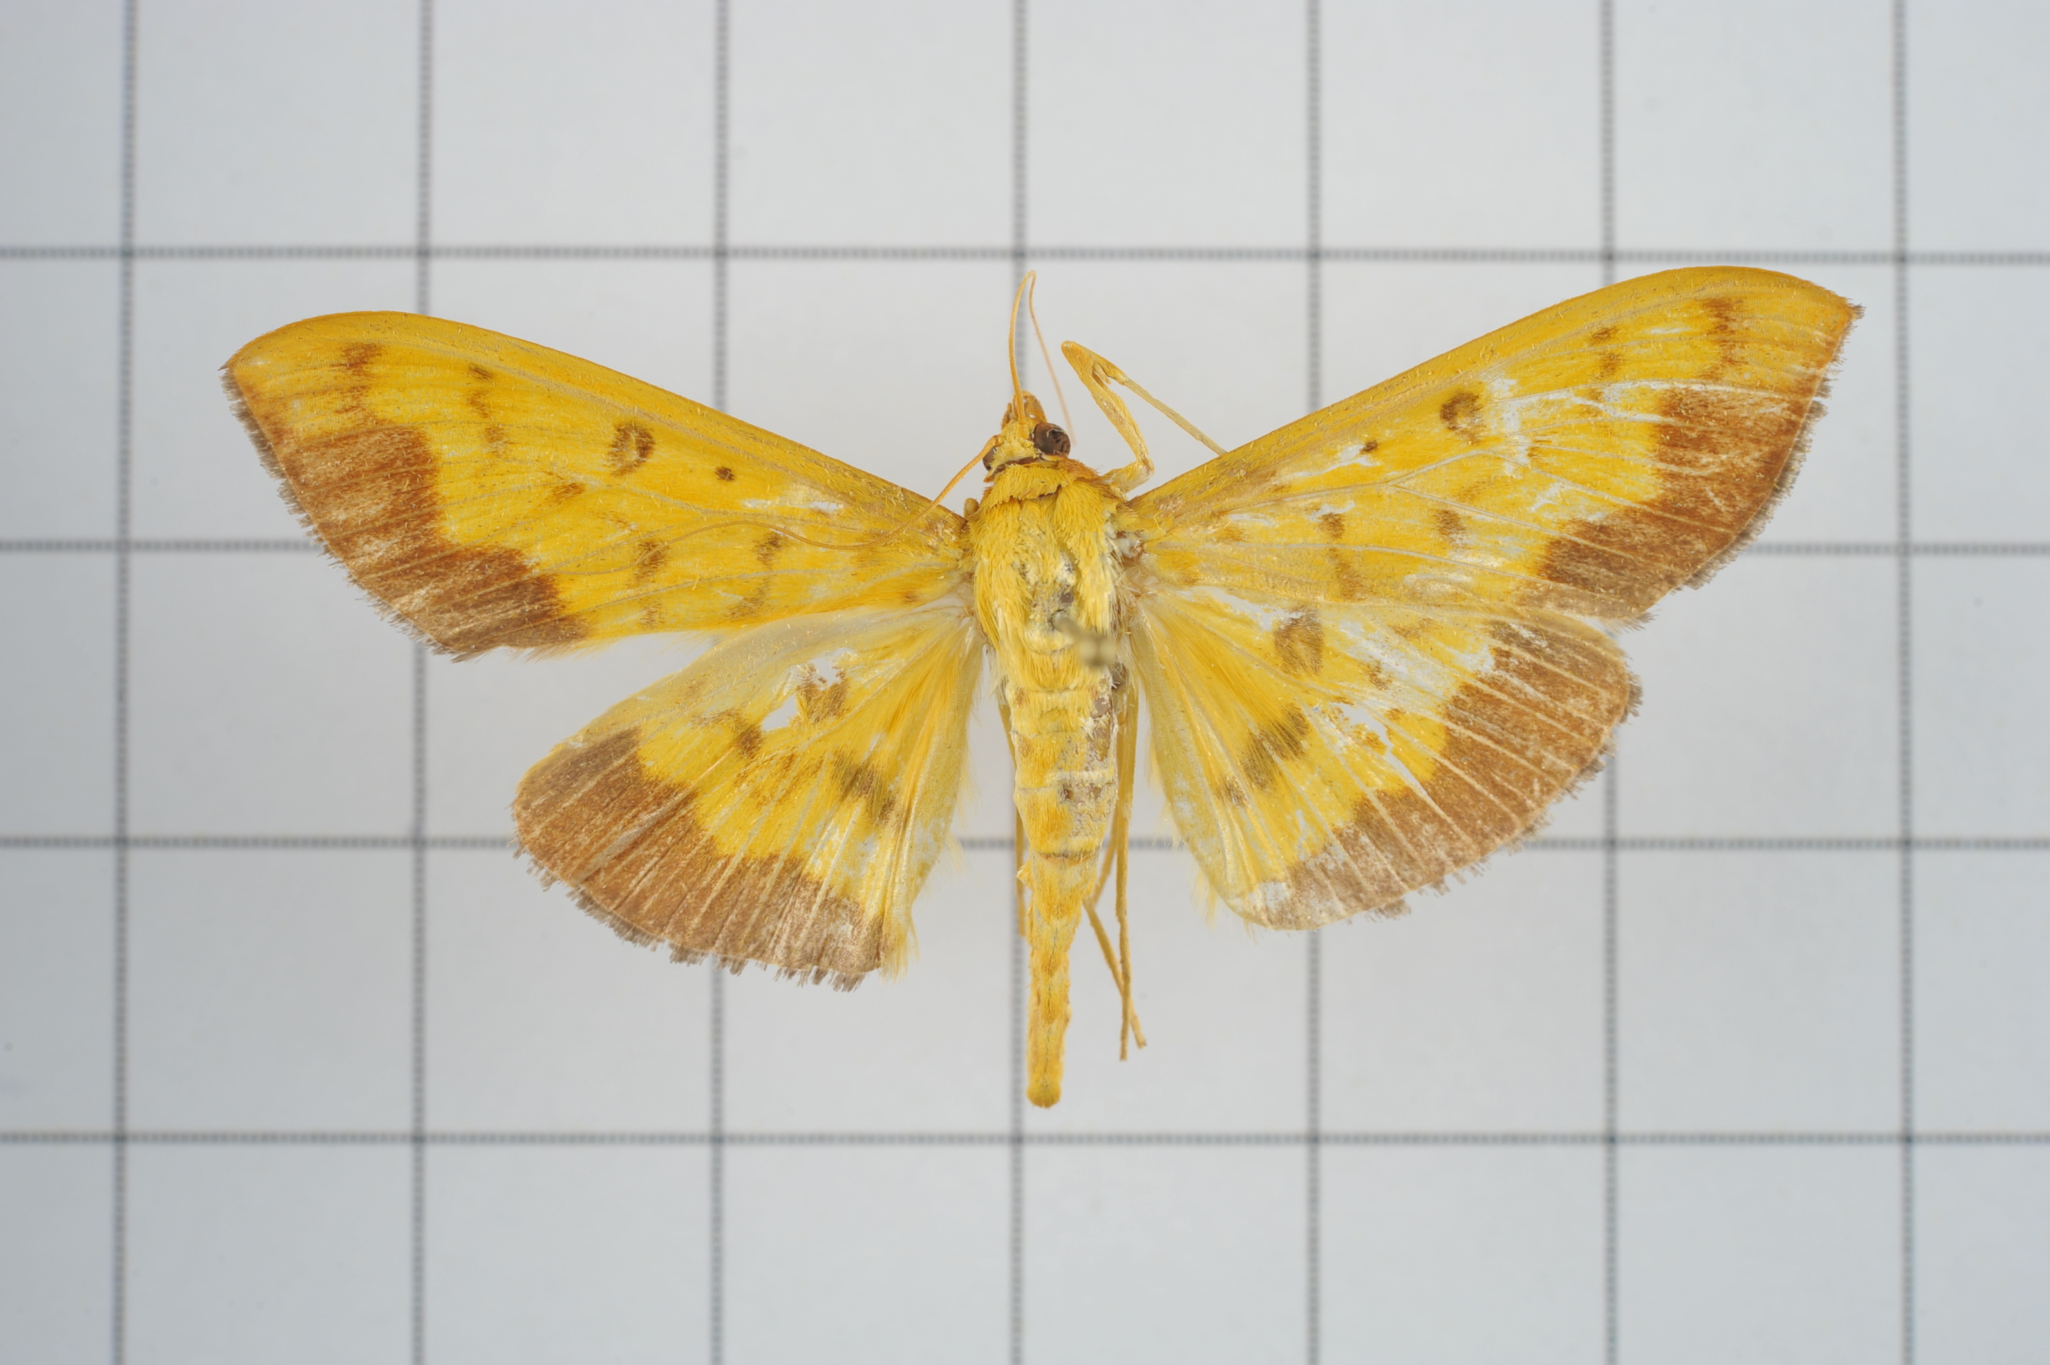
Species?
Botyodes asialis
